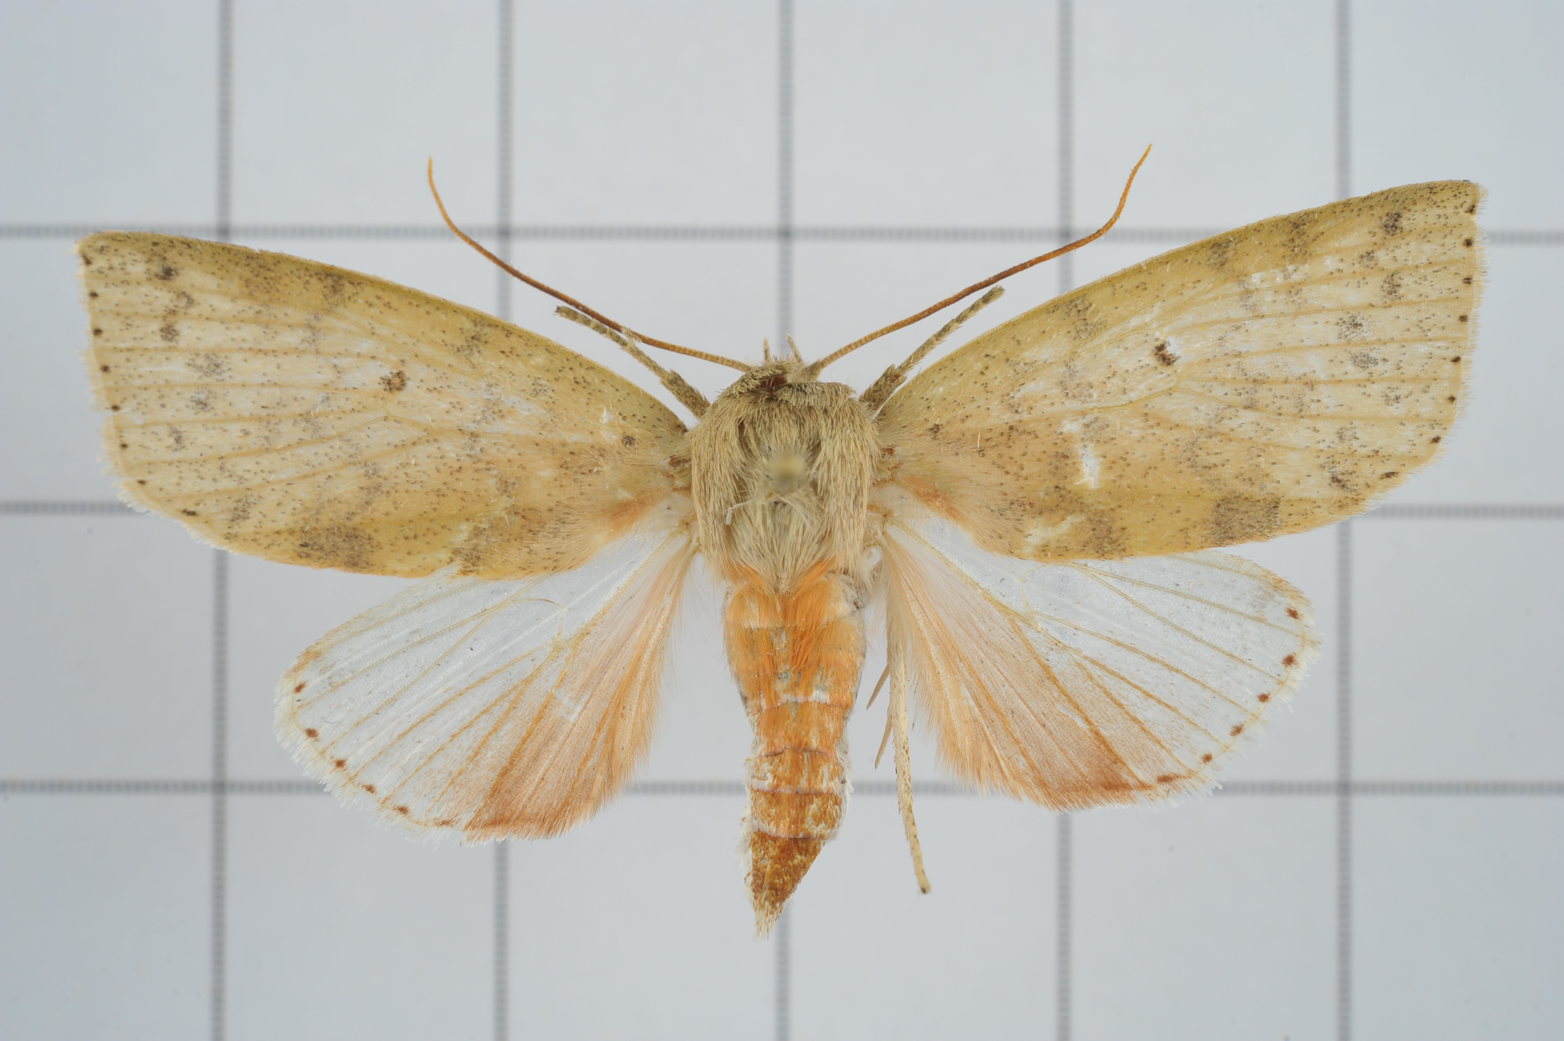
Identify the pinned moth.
Tympanistes fusimargo
